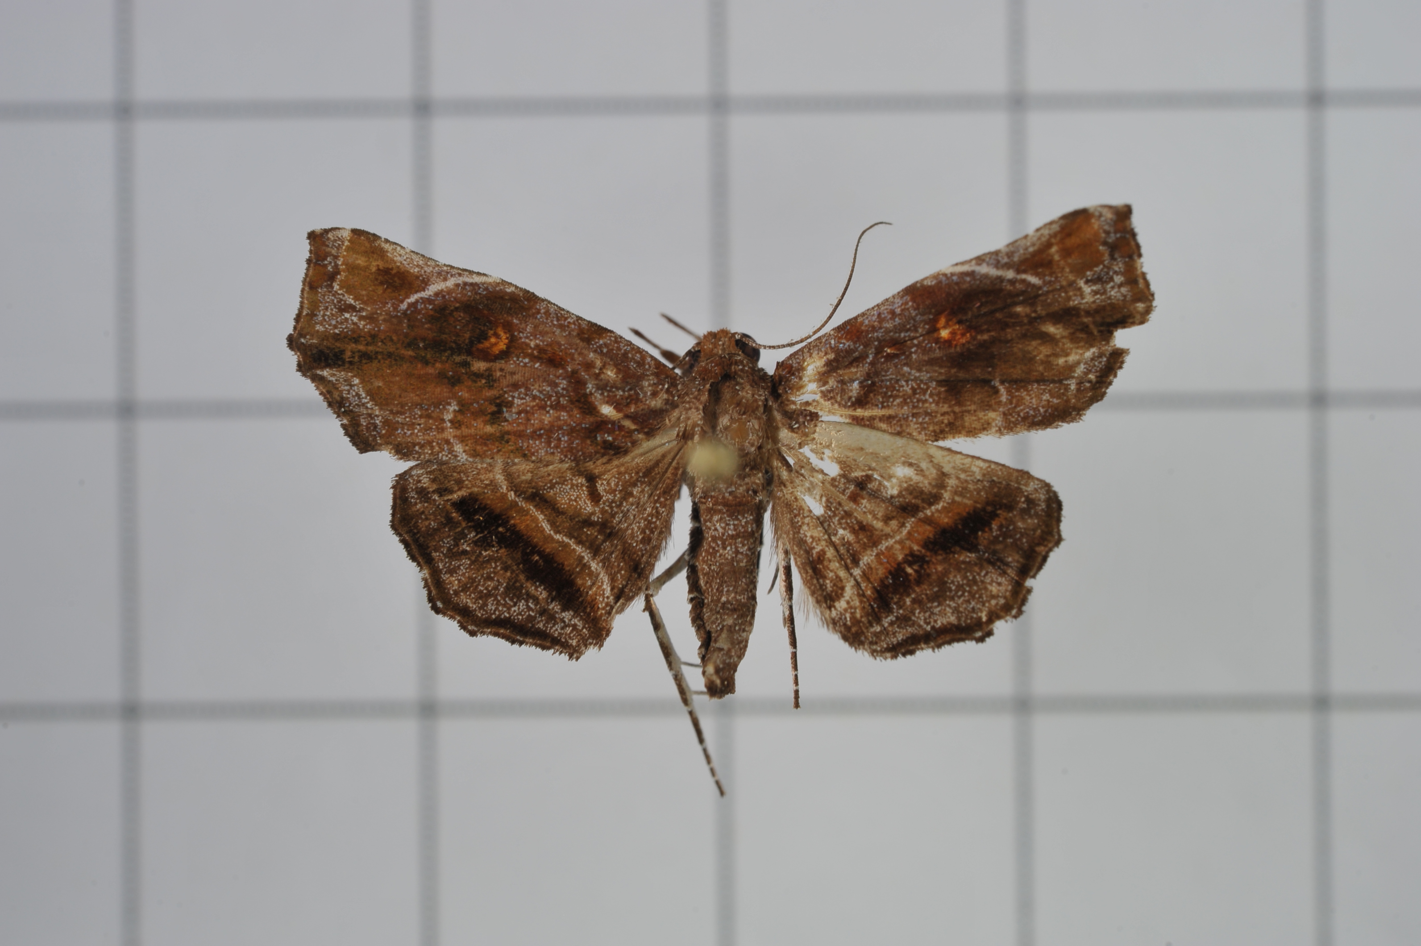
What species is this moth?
Egnasia nagadeboides
